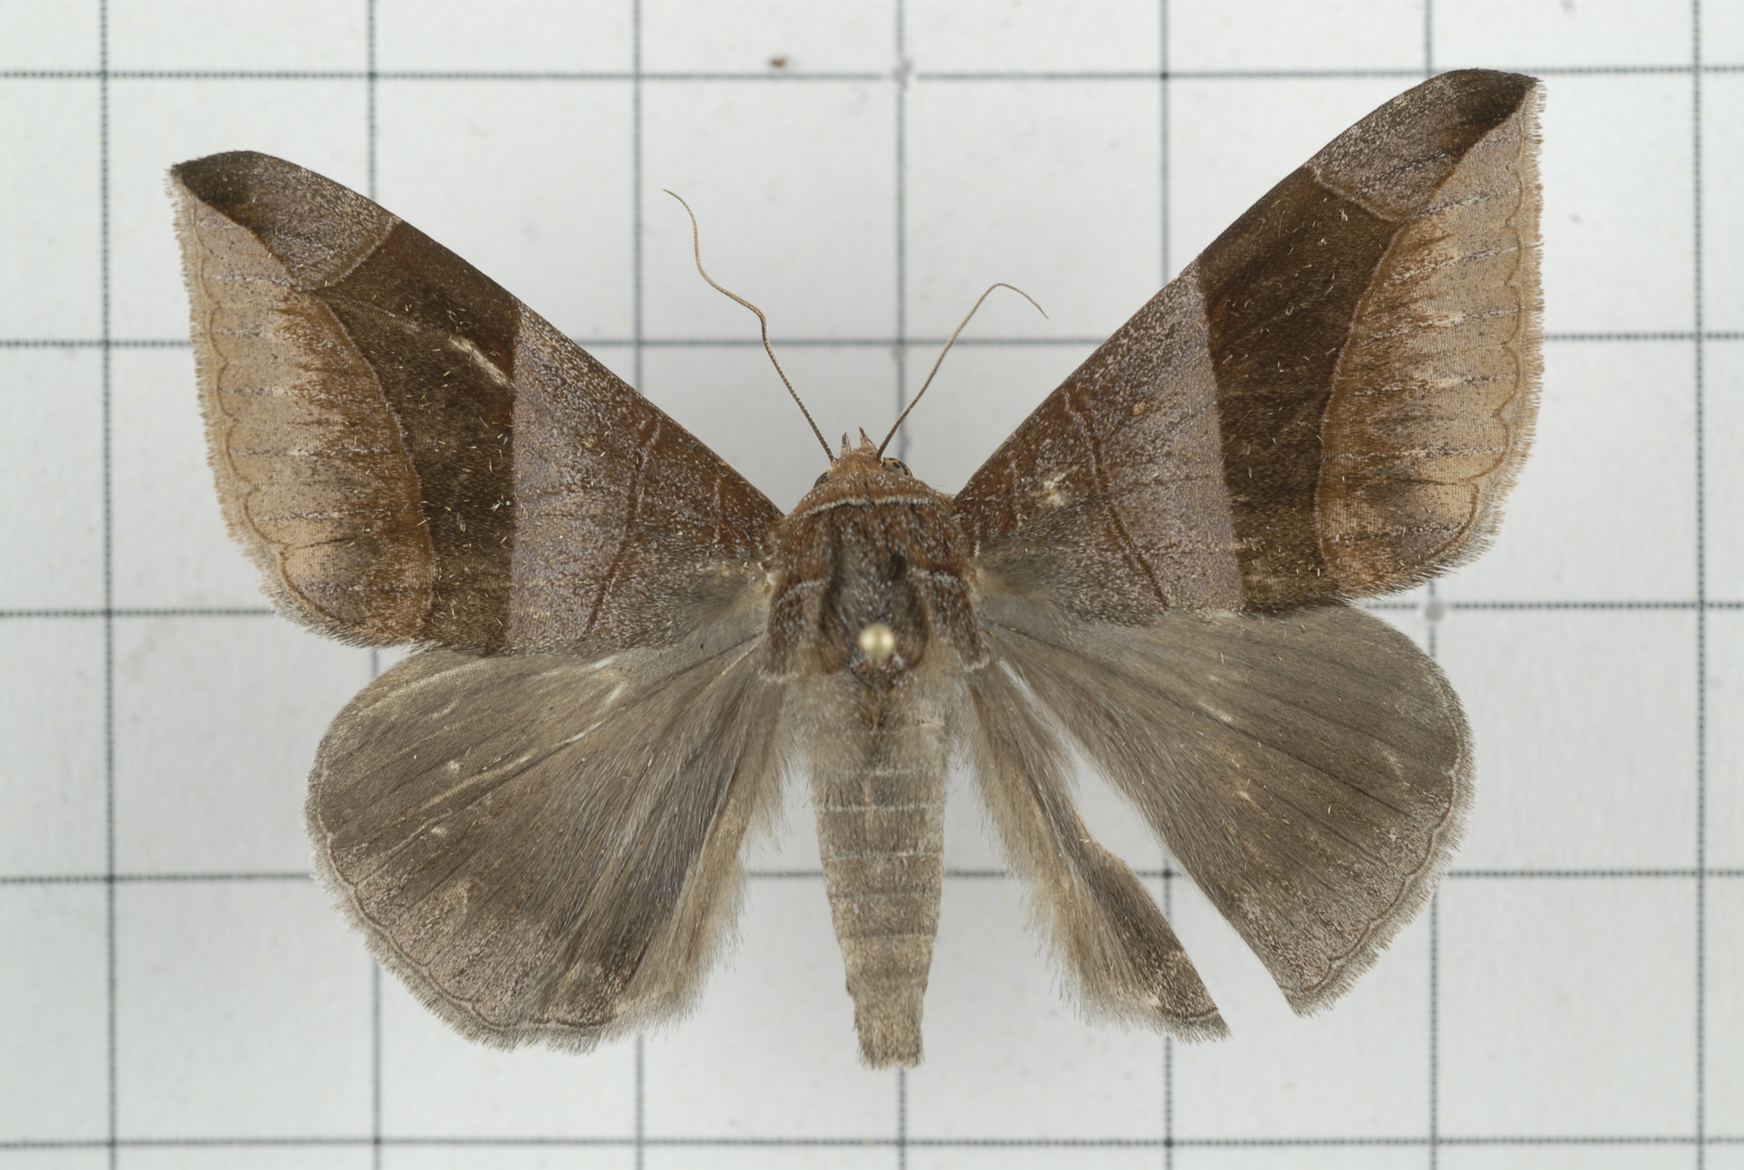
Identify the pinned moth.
Bastilla maturata
